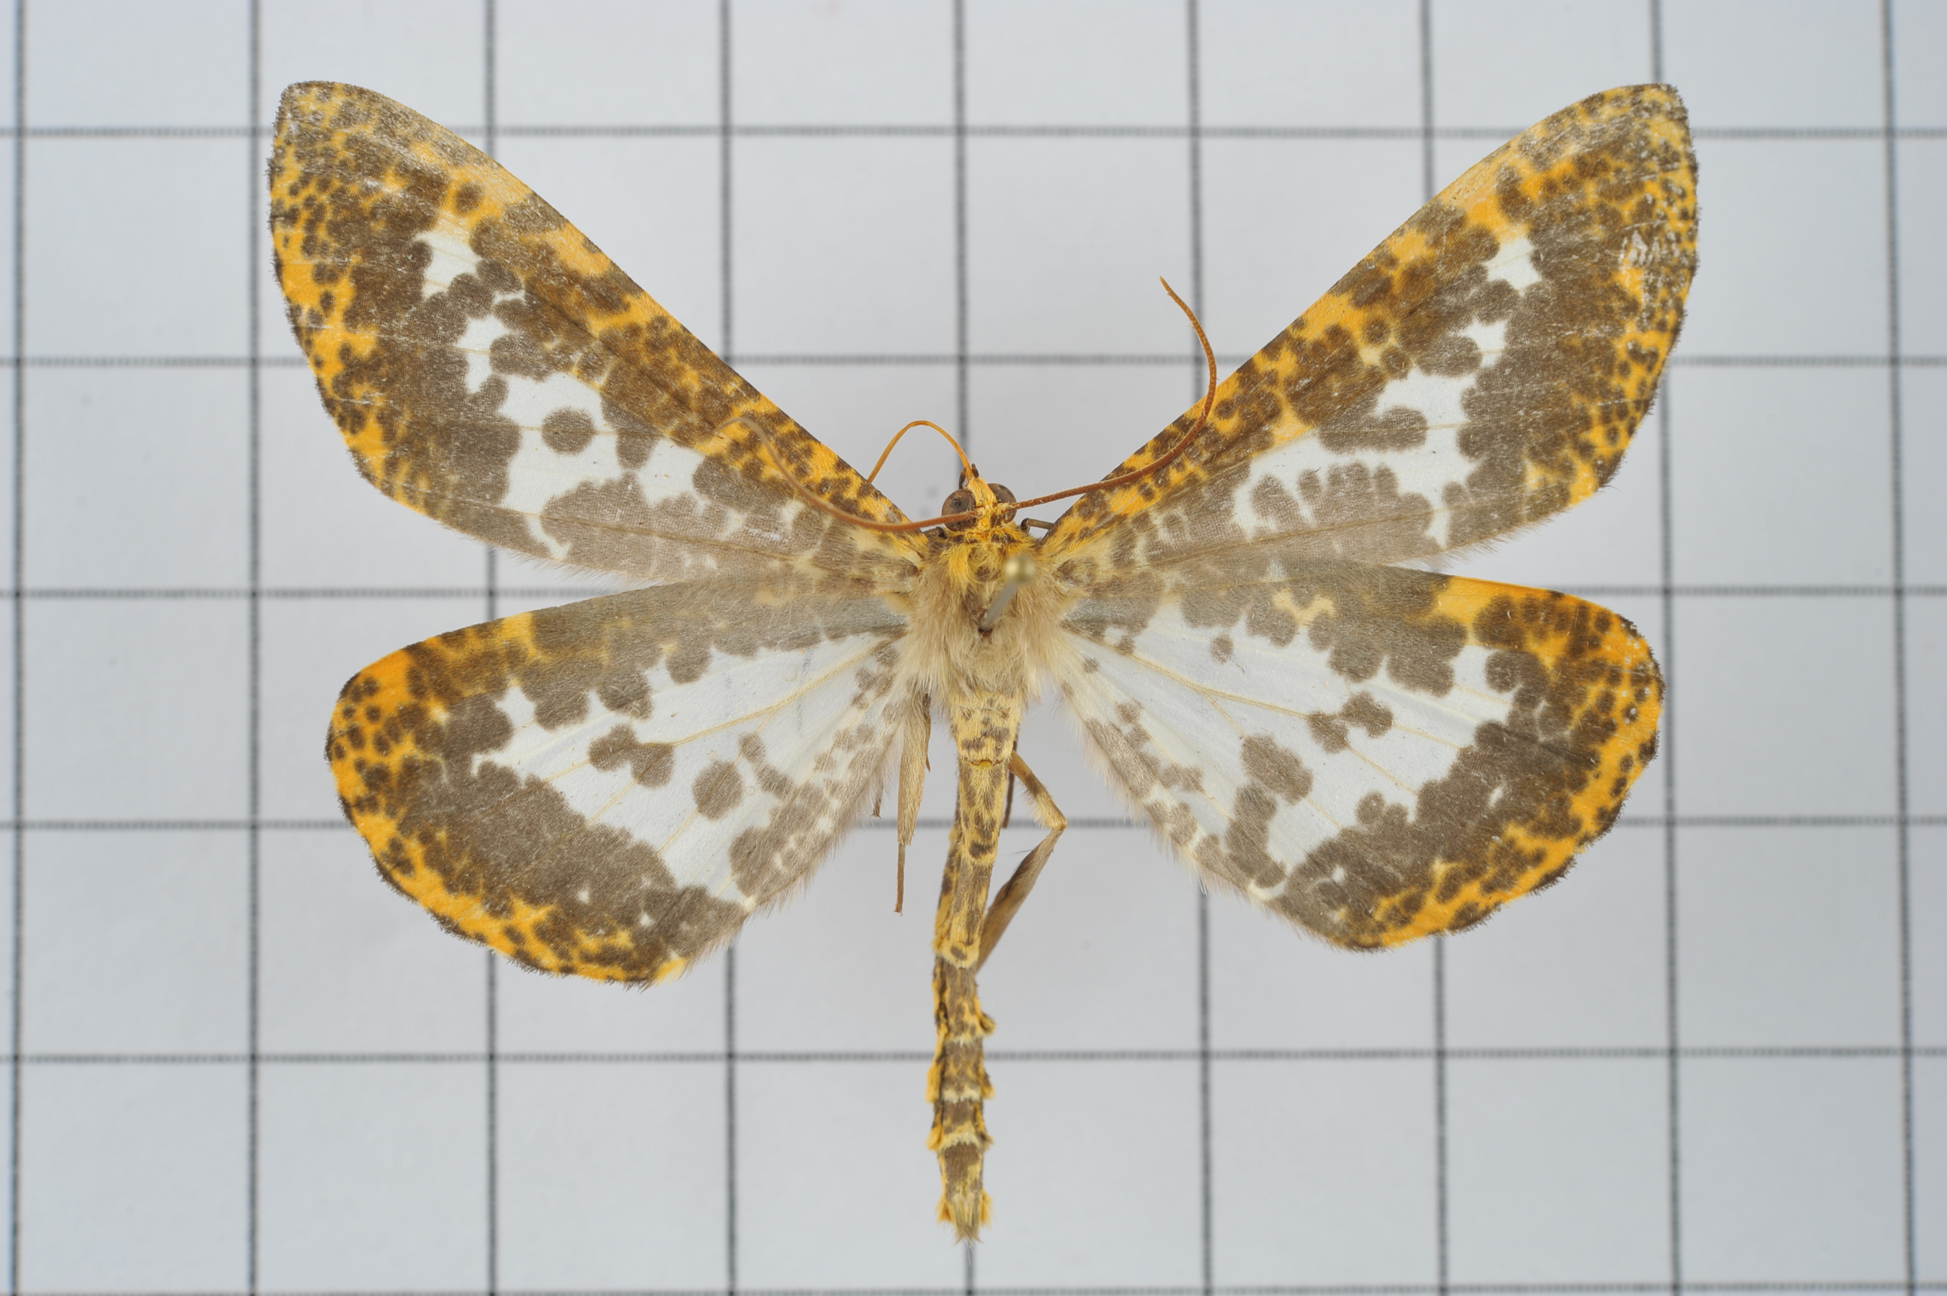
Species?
Epobeidia lucifera extranigricans
